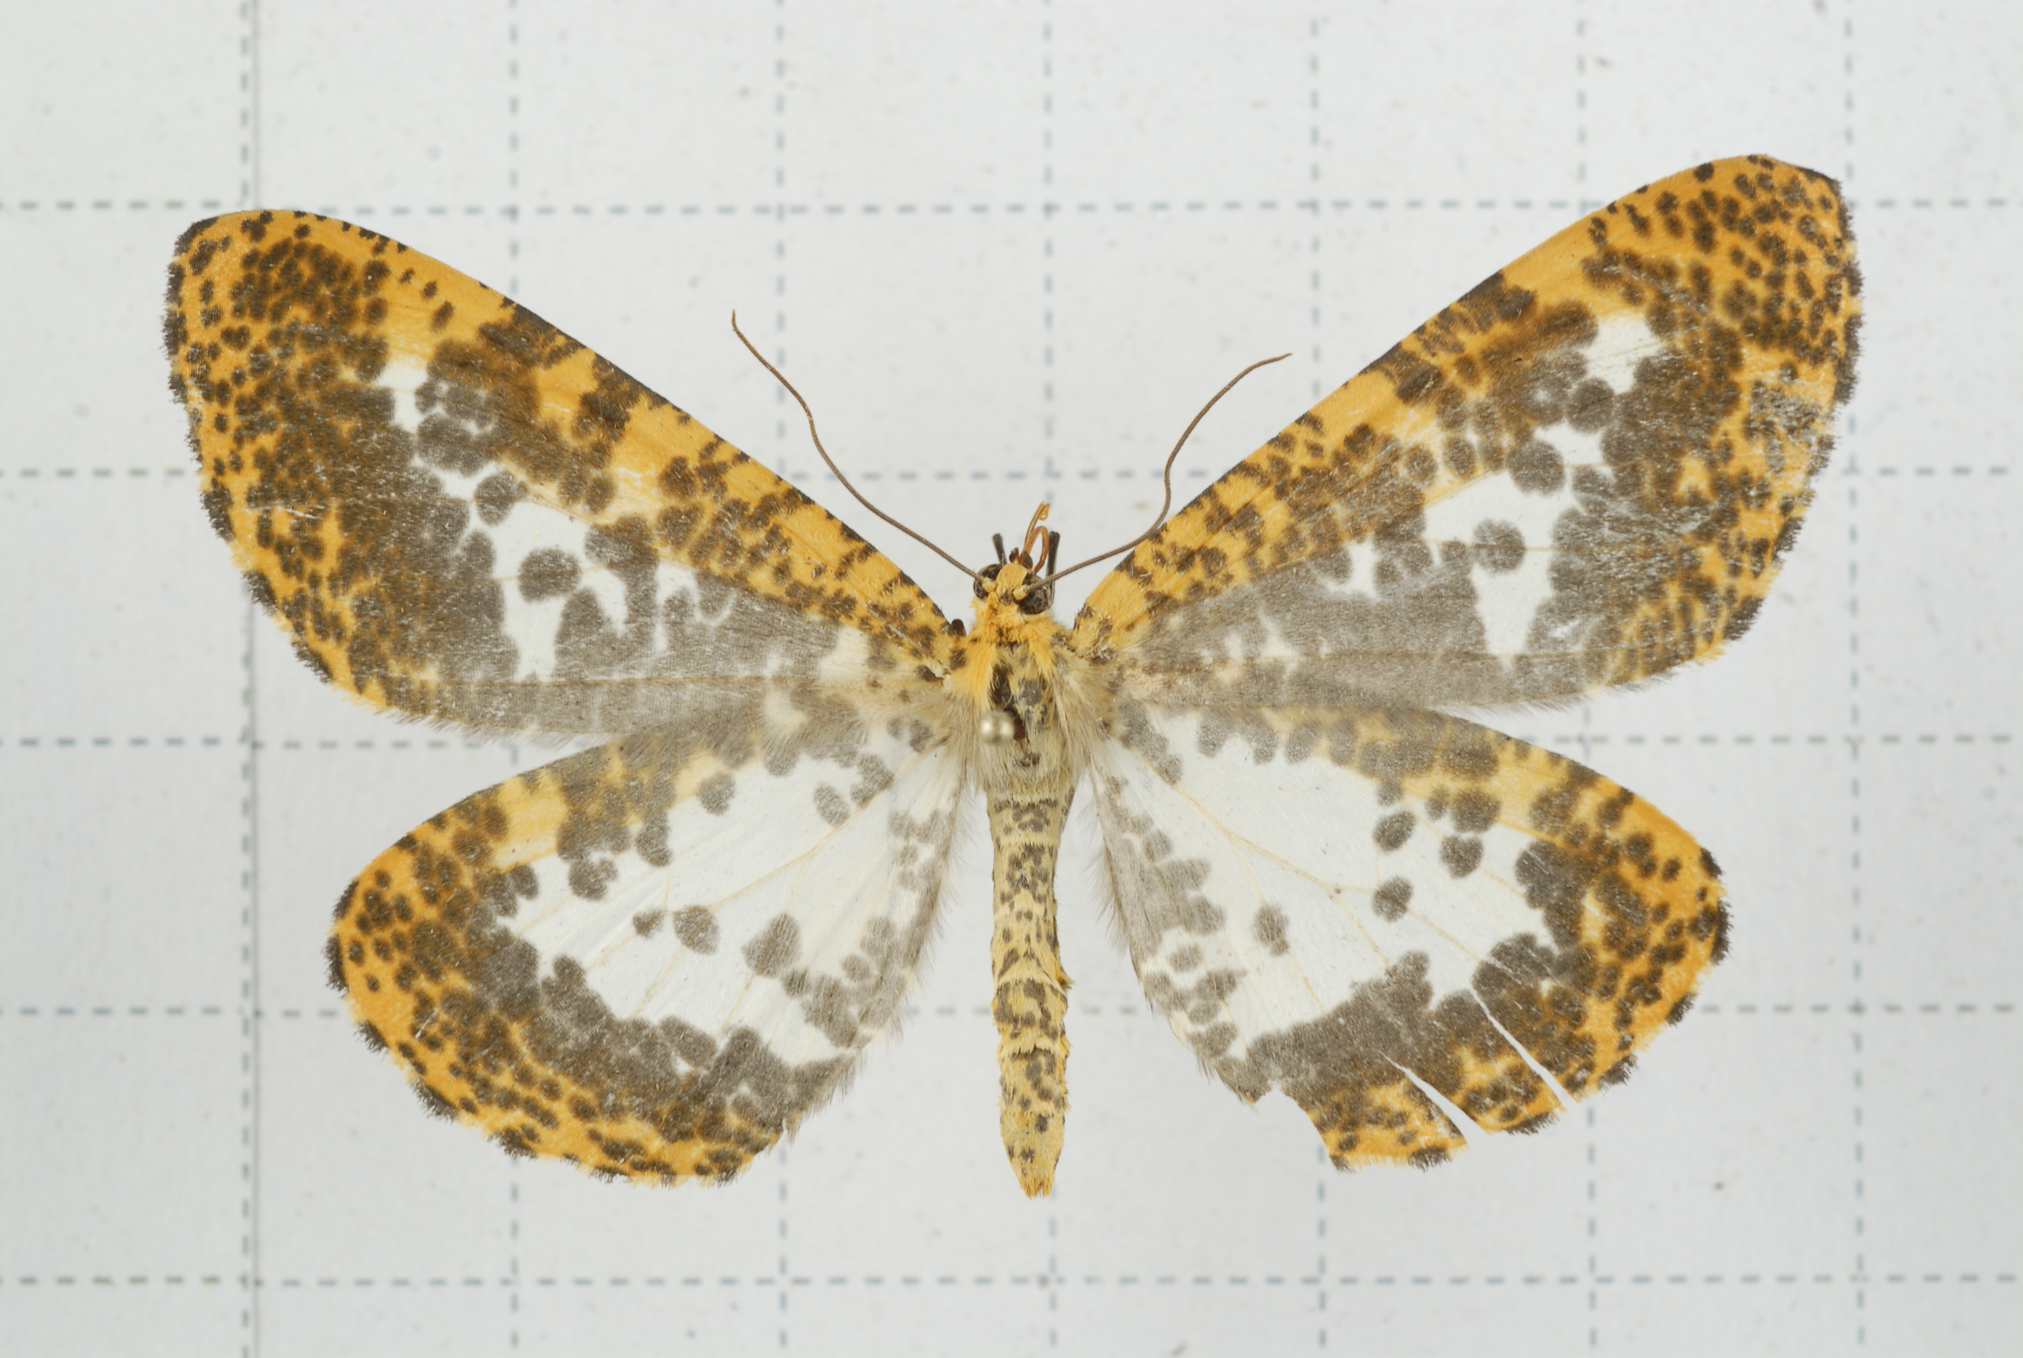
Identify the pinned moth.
Epobeidia lucifera extranigricans
